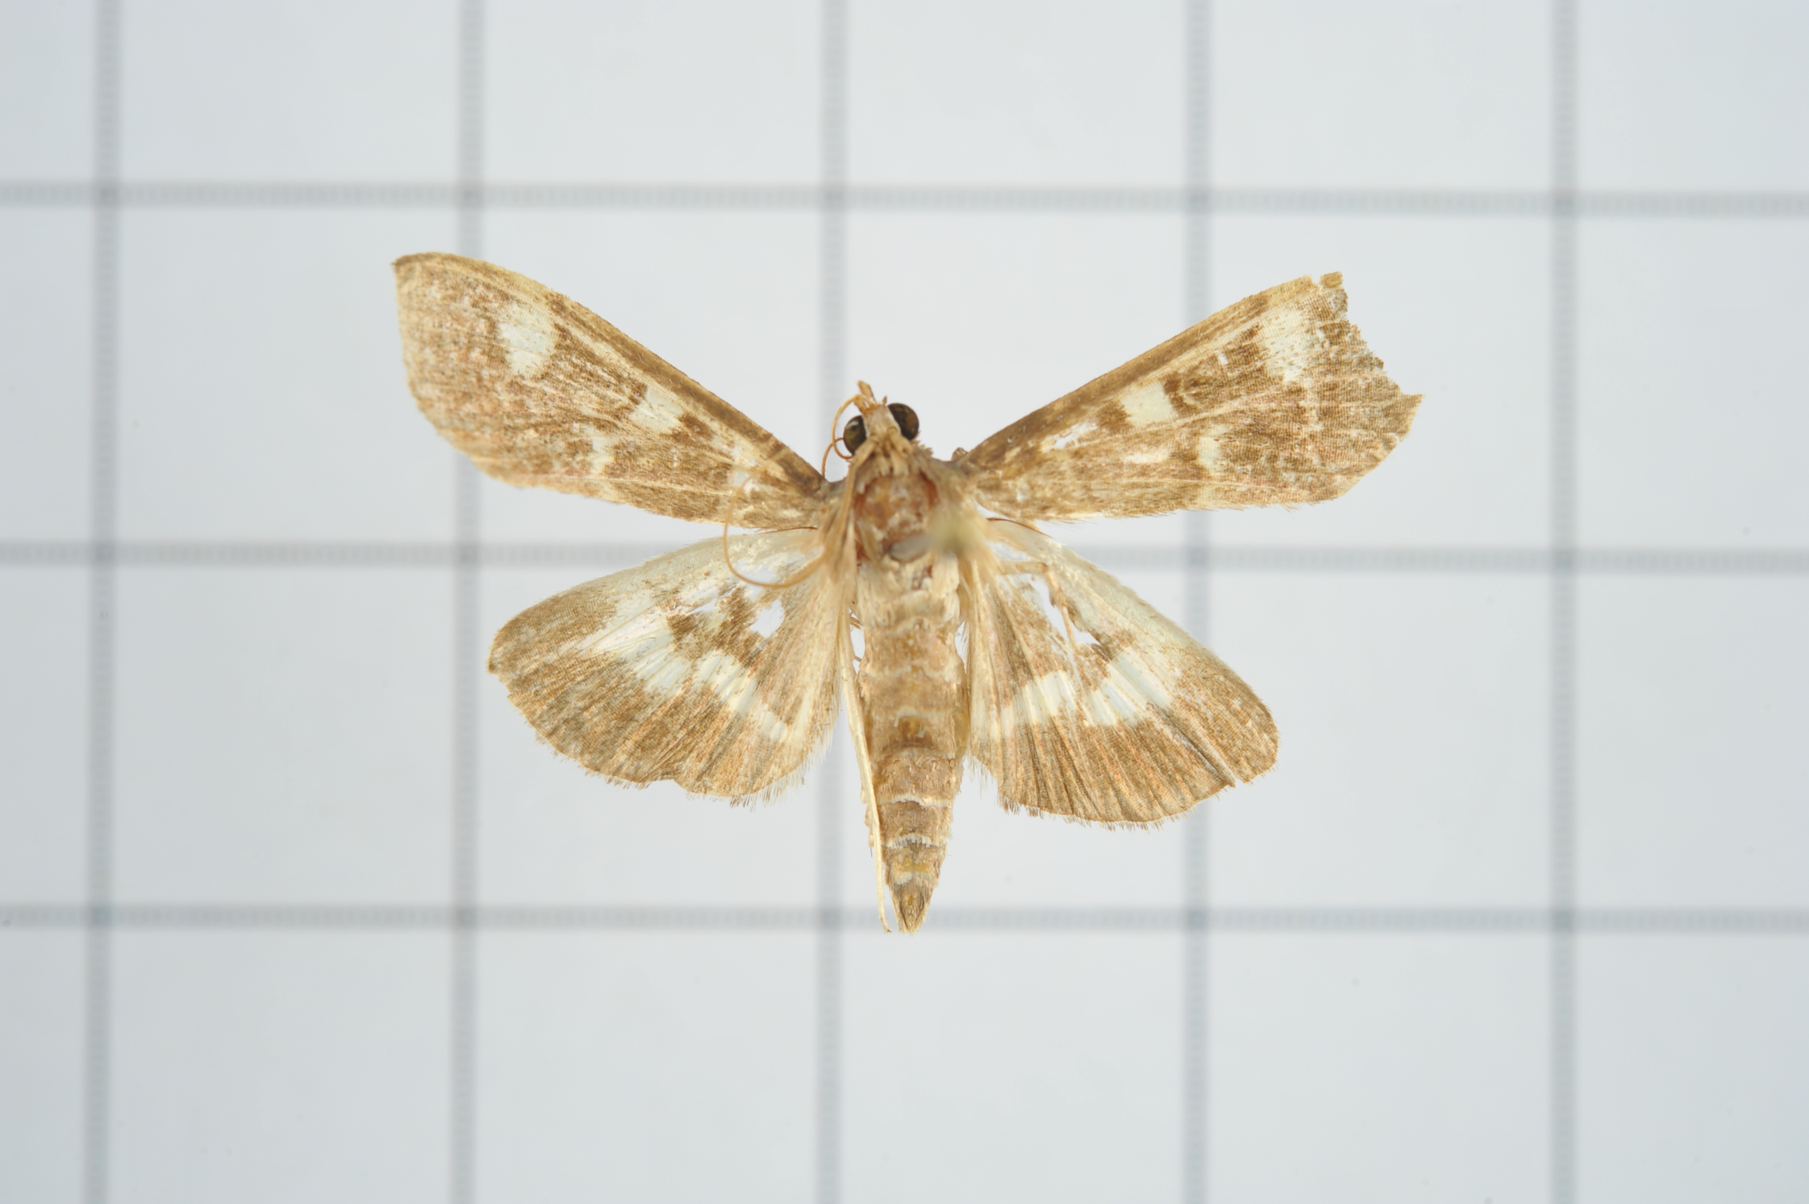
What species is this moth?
Herpetogramma luctuosalis
